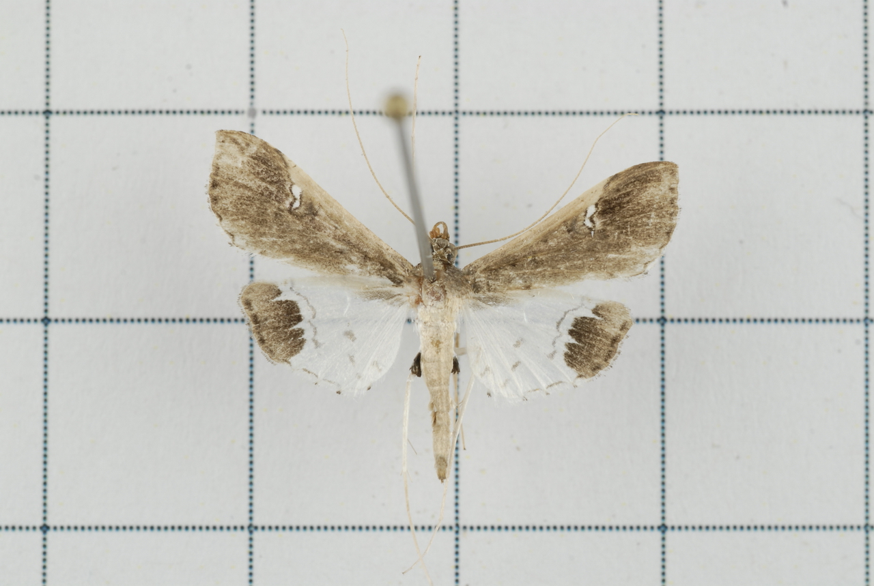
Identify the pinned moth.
Maruca amboinalis
